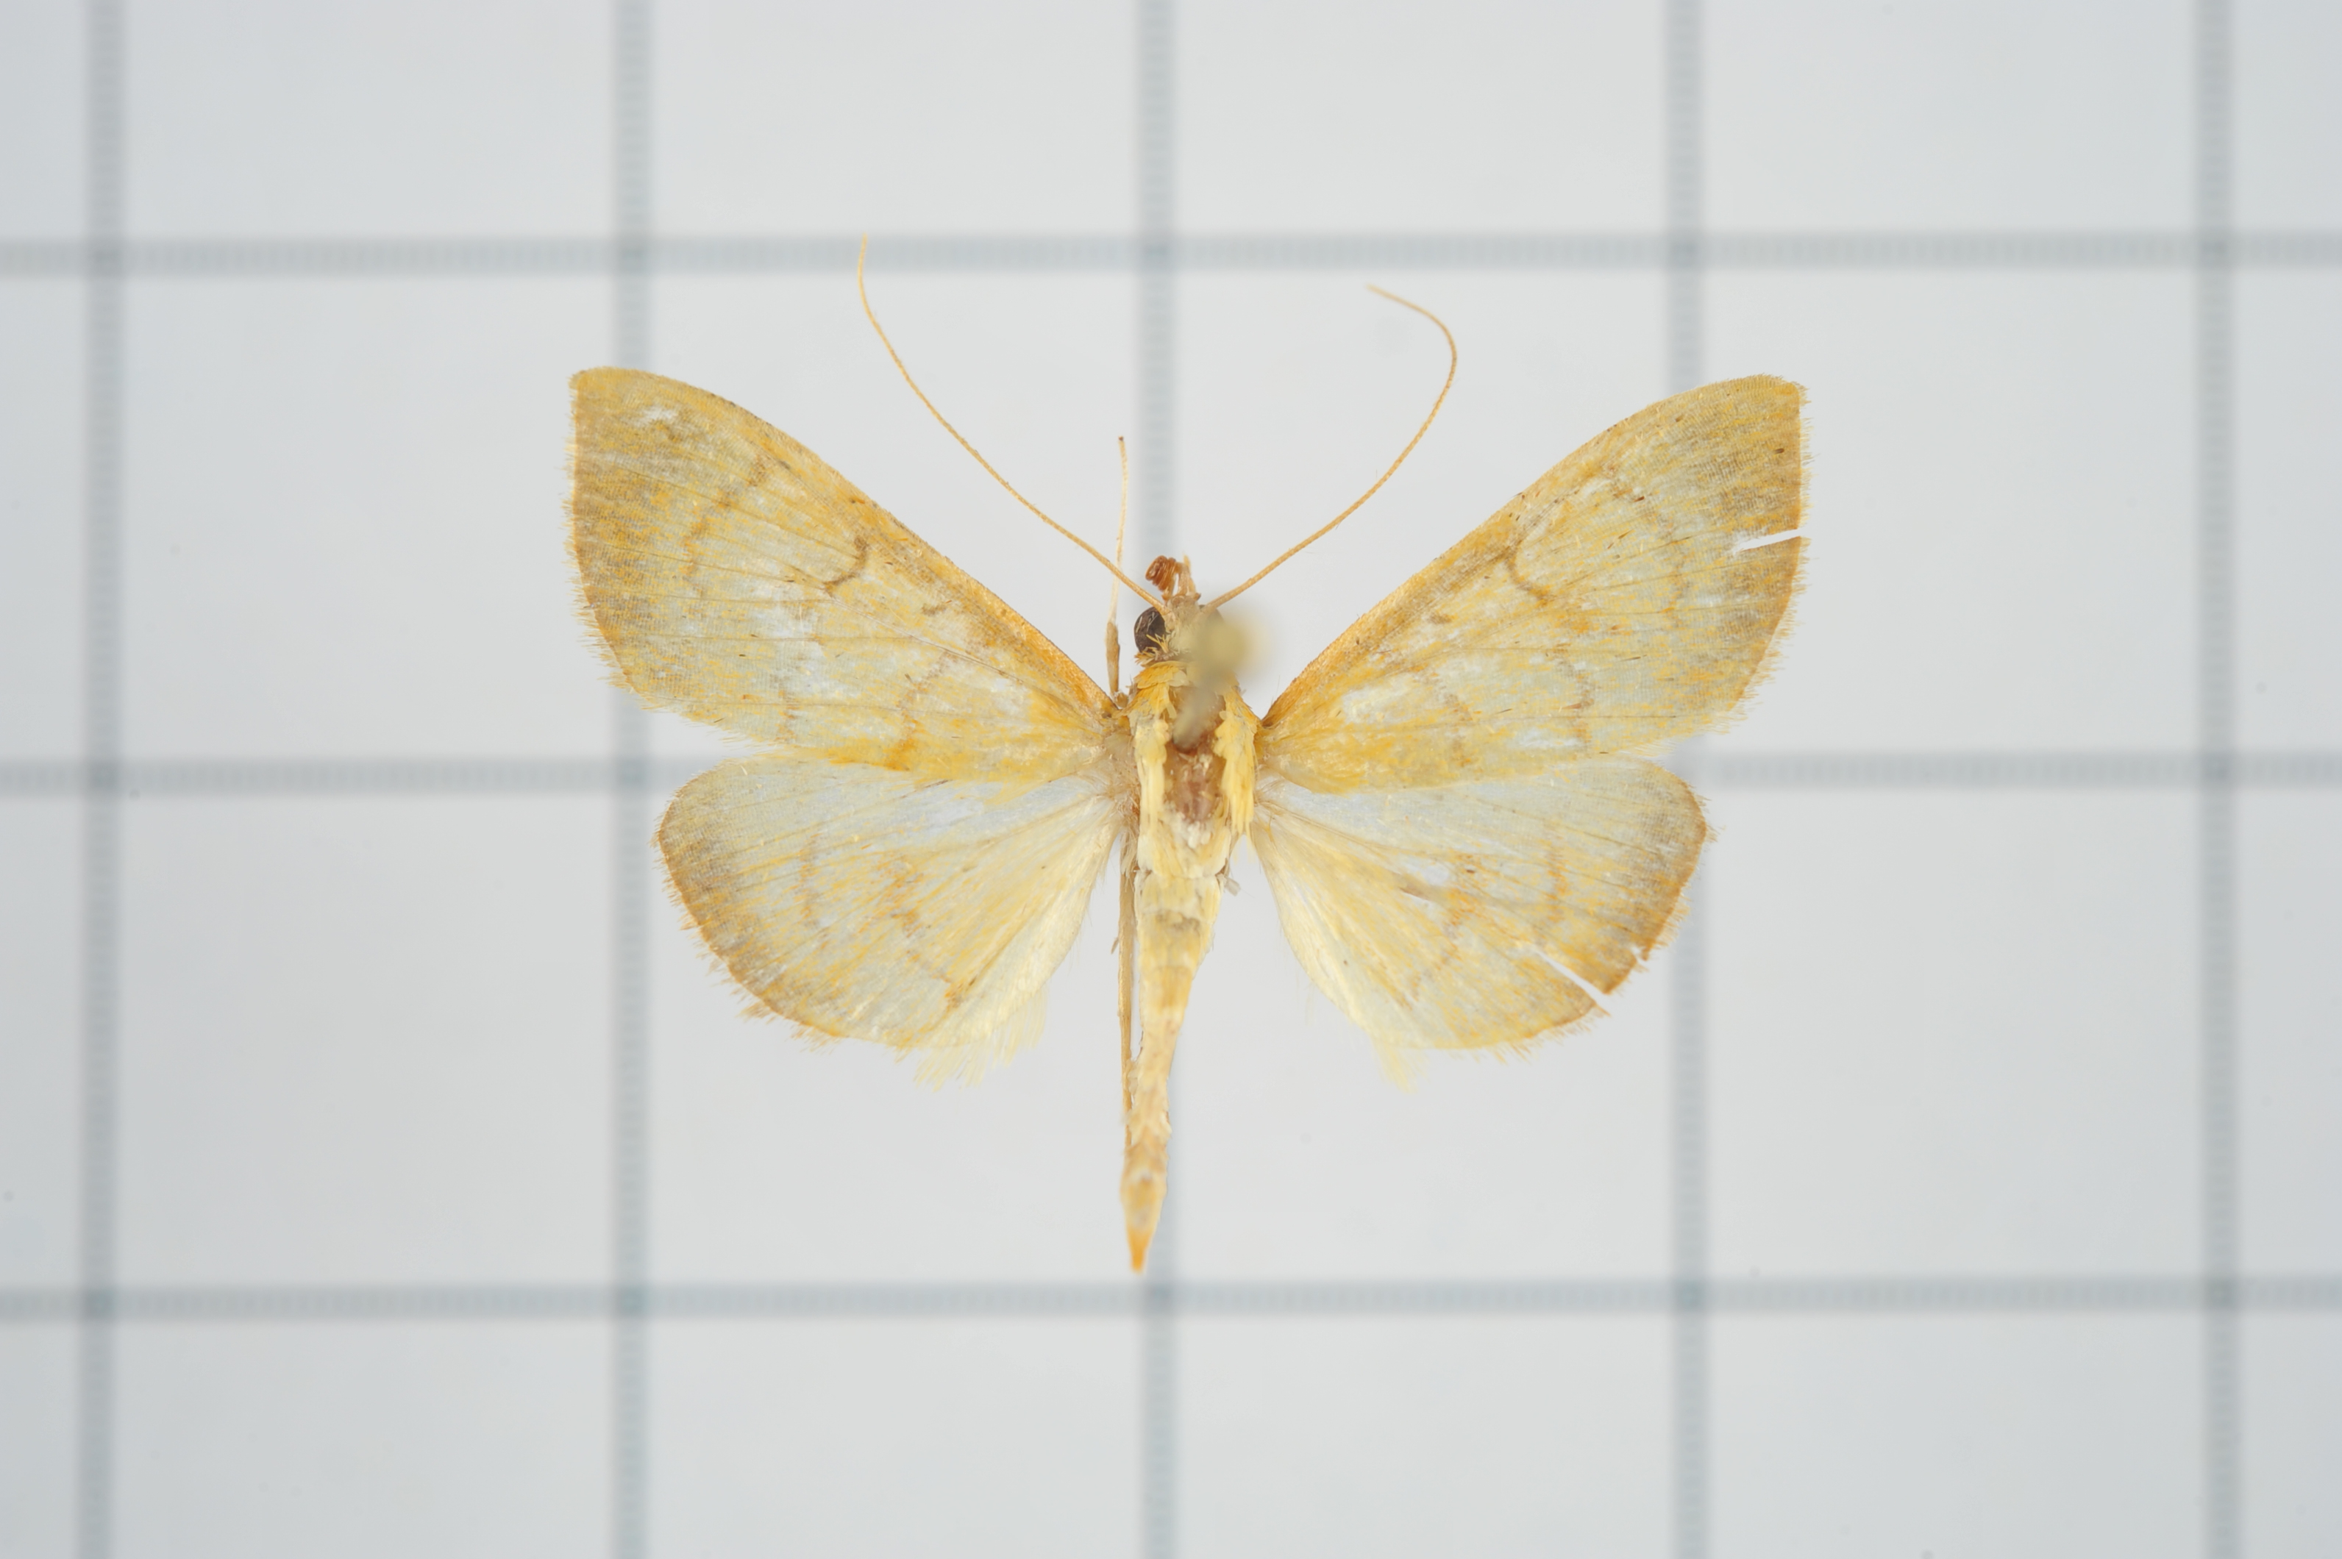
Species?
Ecpyrrhorrhoe celatalis
